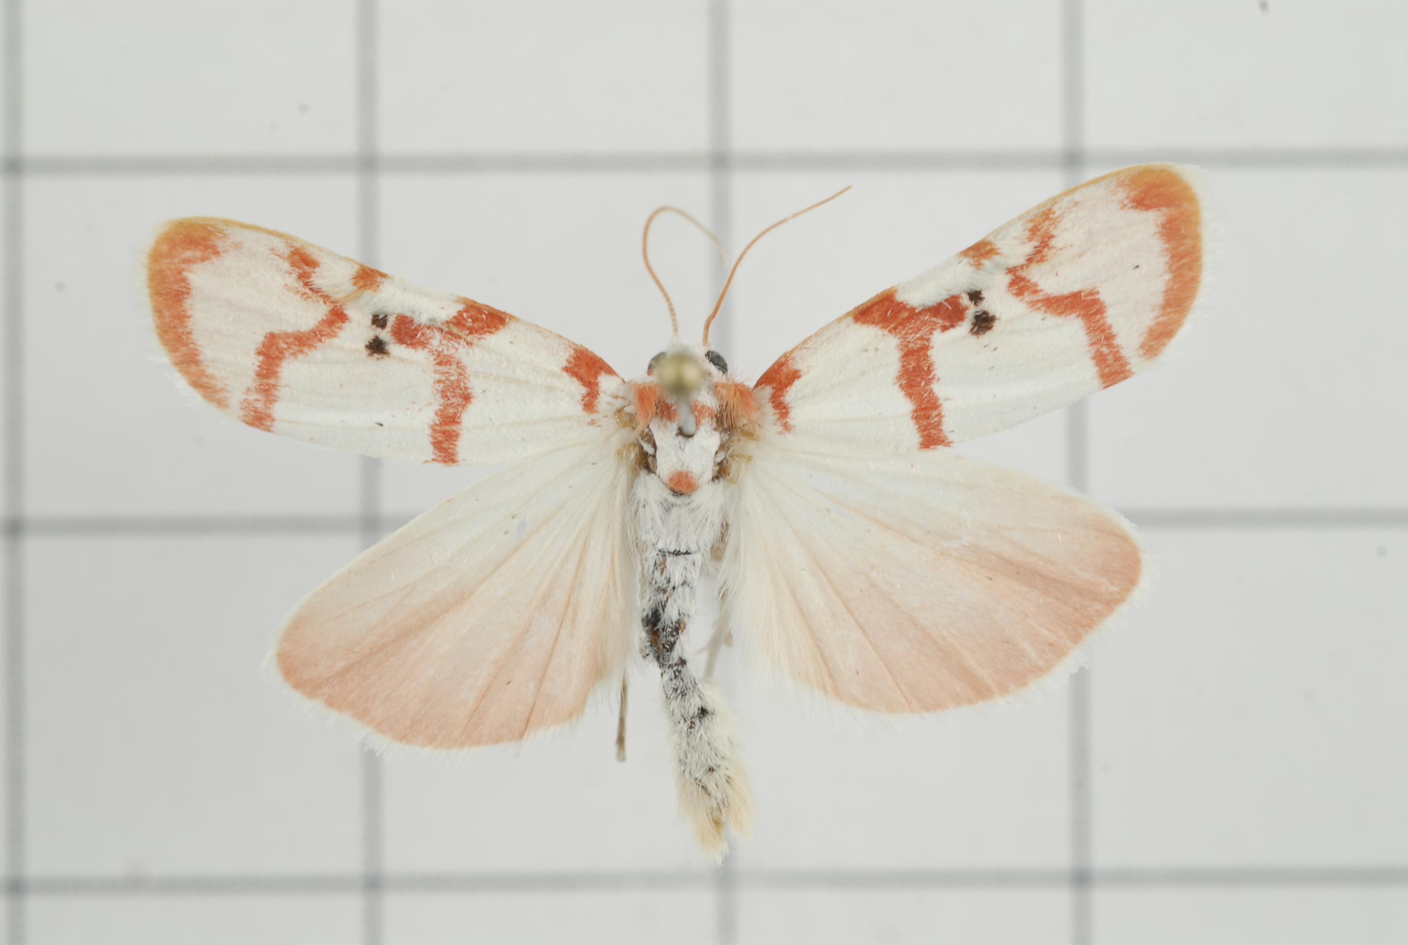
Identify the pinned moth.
Cyana hamata hamata
